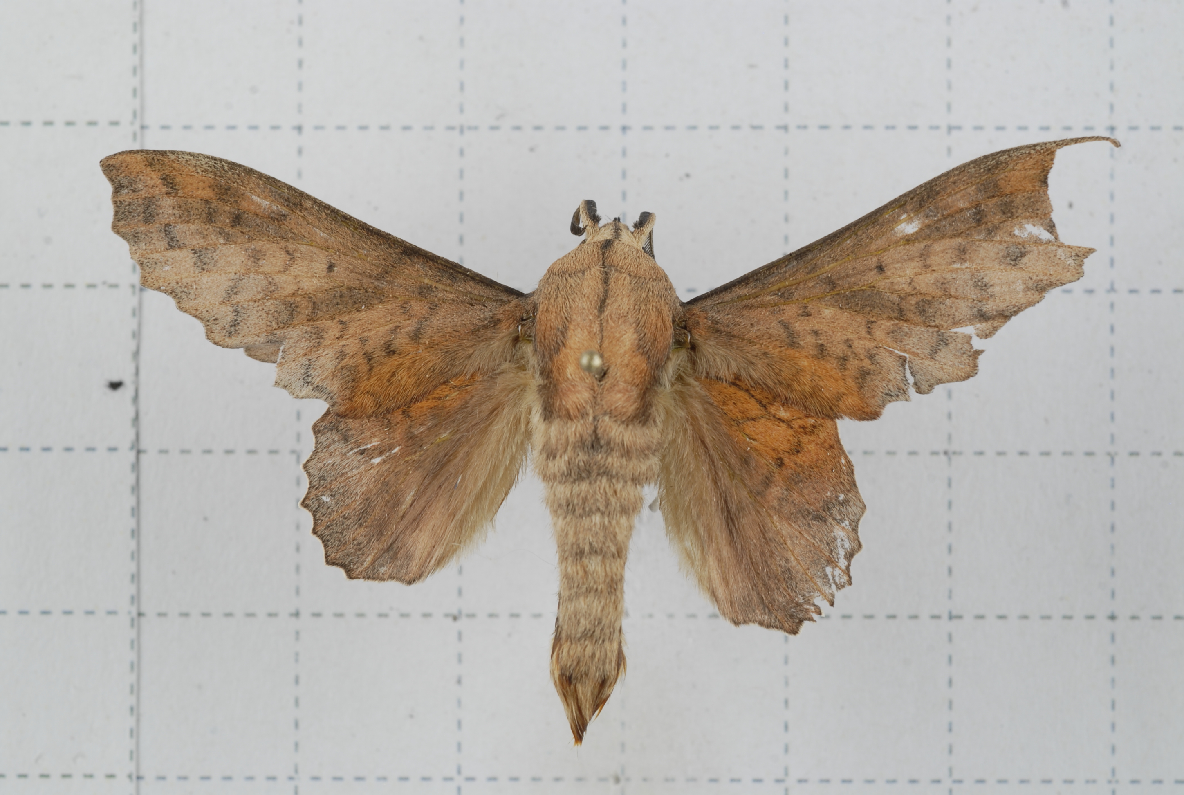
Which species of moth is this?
Gastropacha horishana horishana
